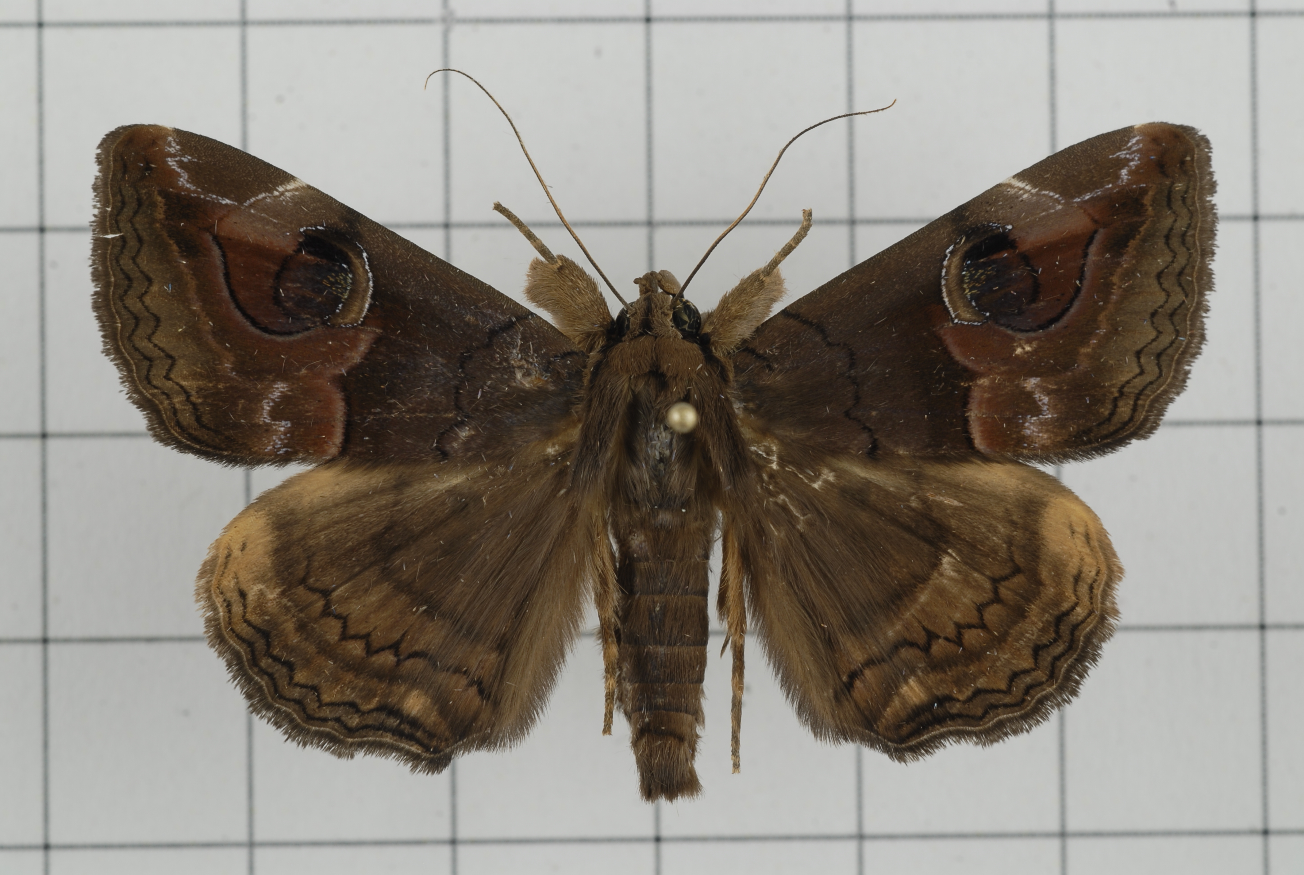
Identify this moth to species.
Ommatophora luminosa
